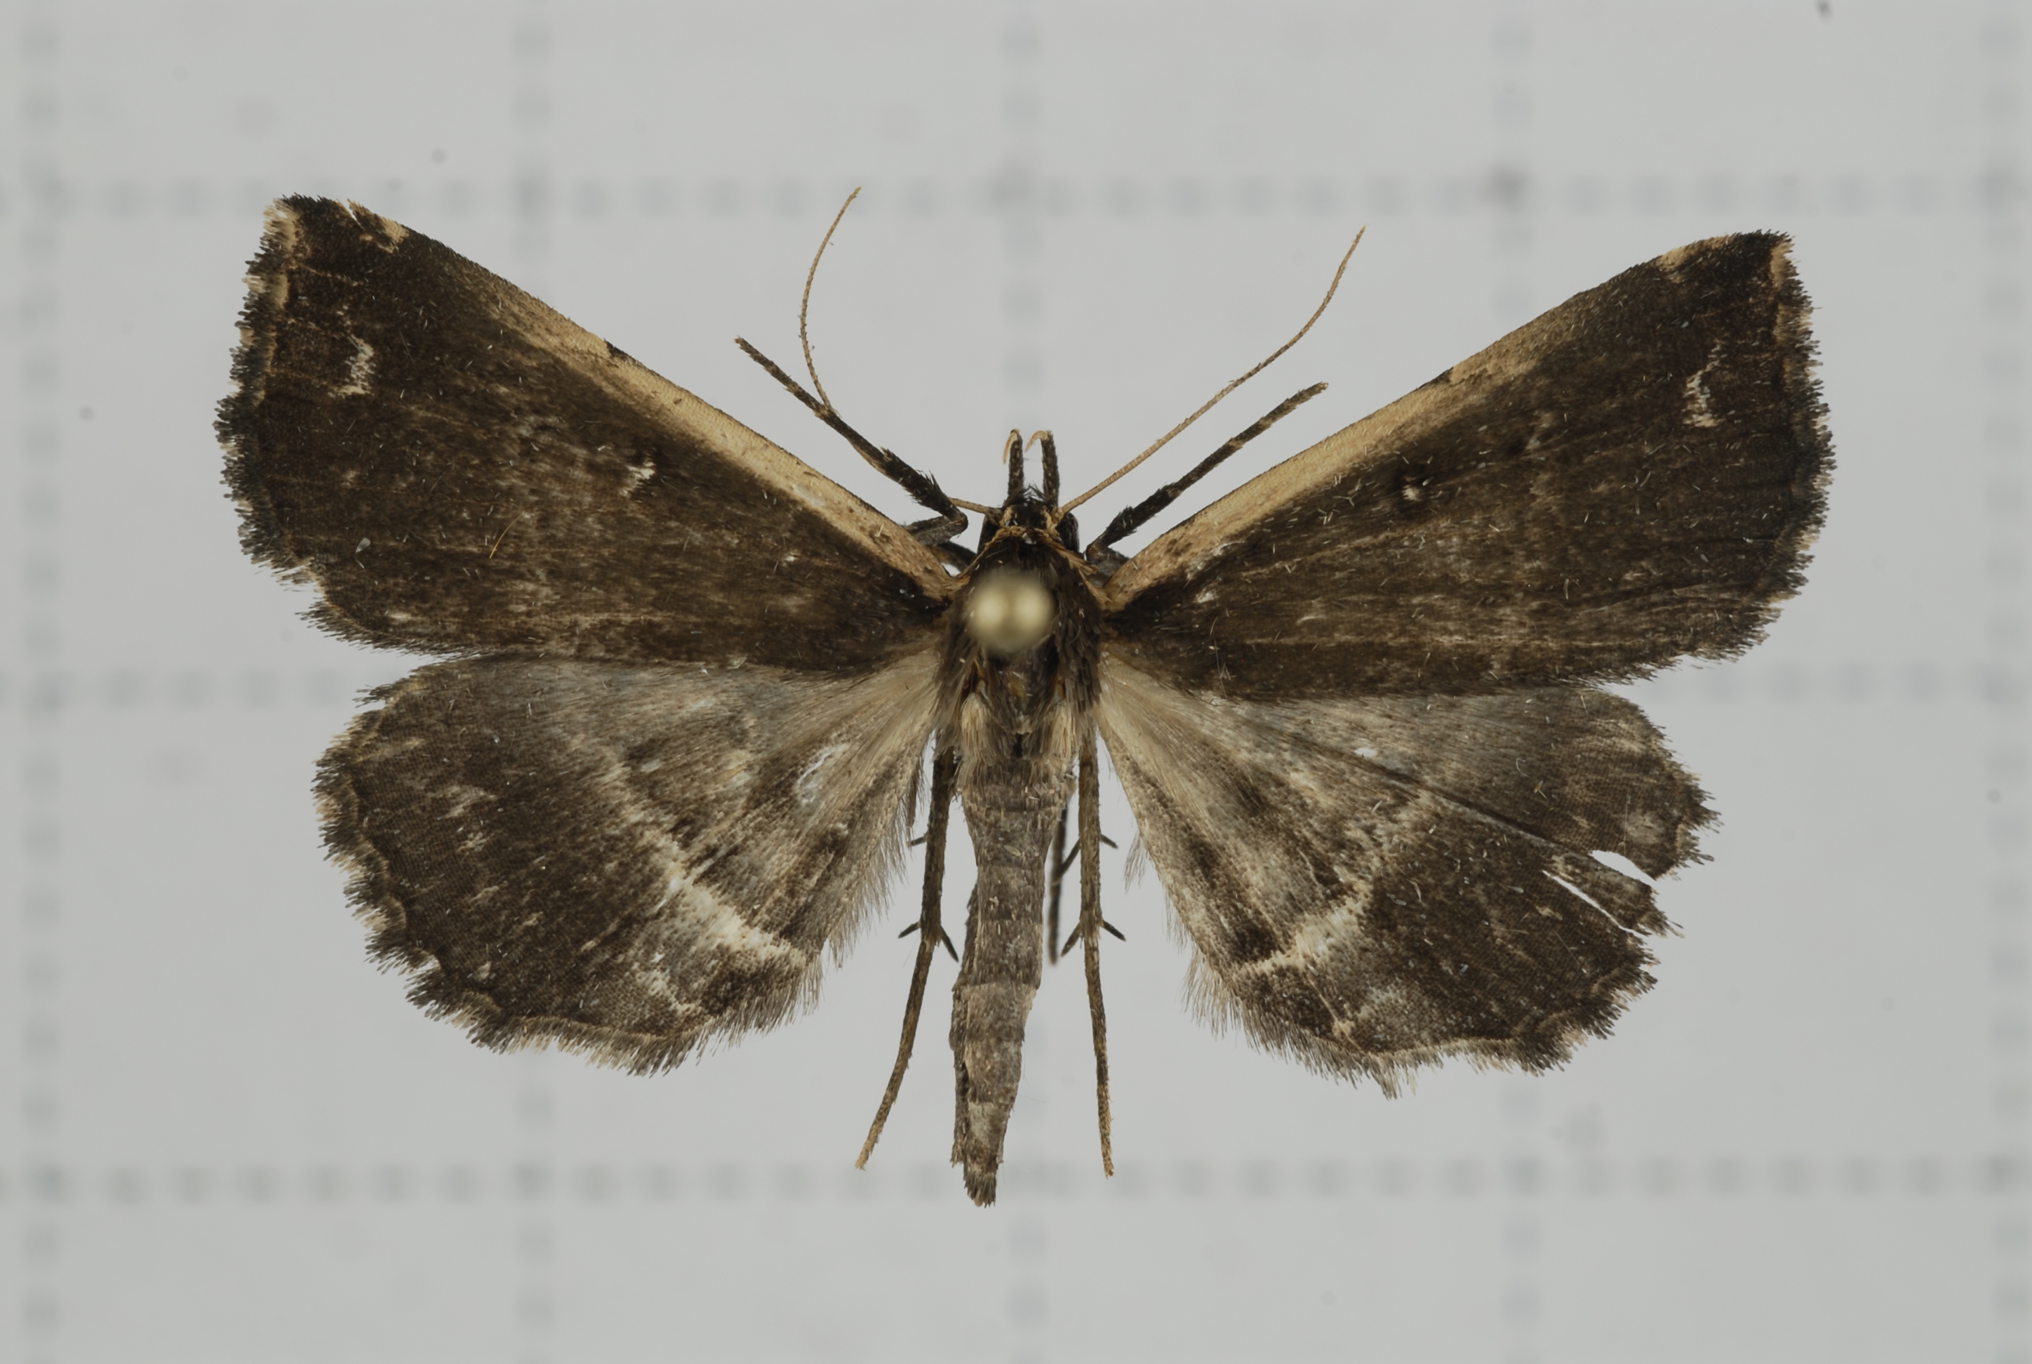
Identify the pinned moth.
Adrapsa ablualis
